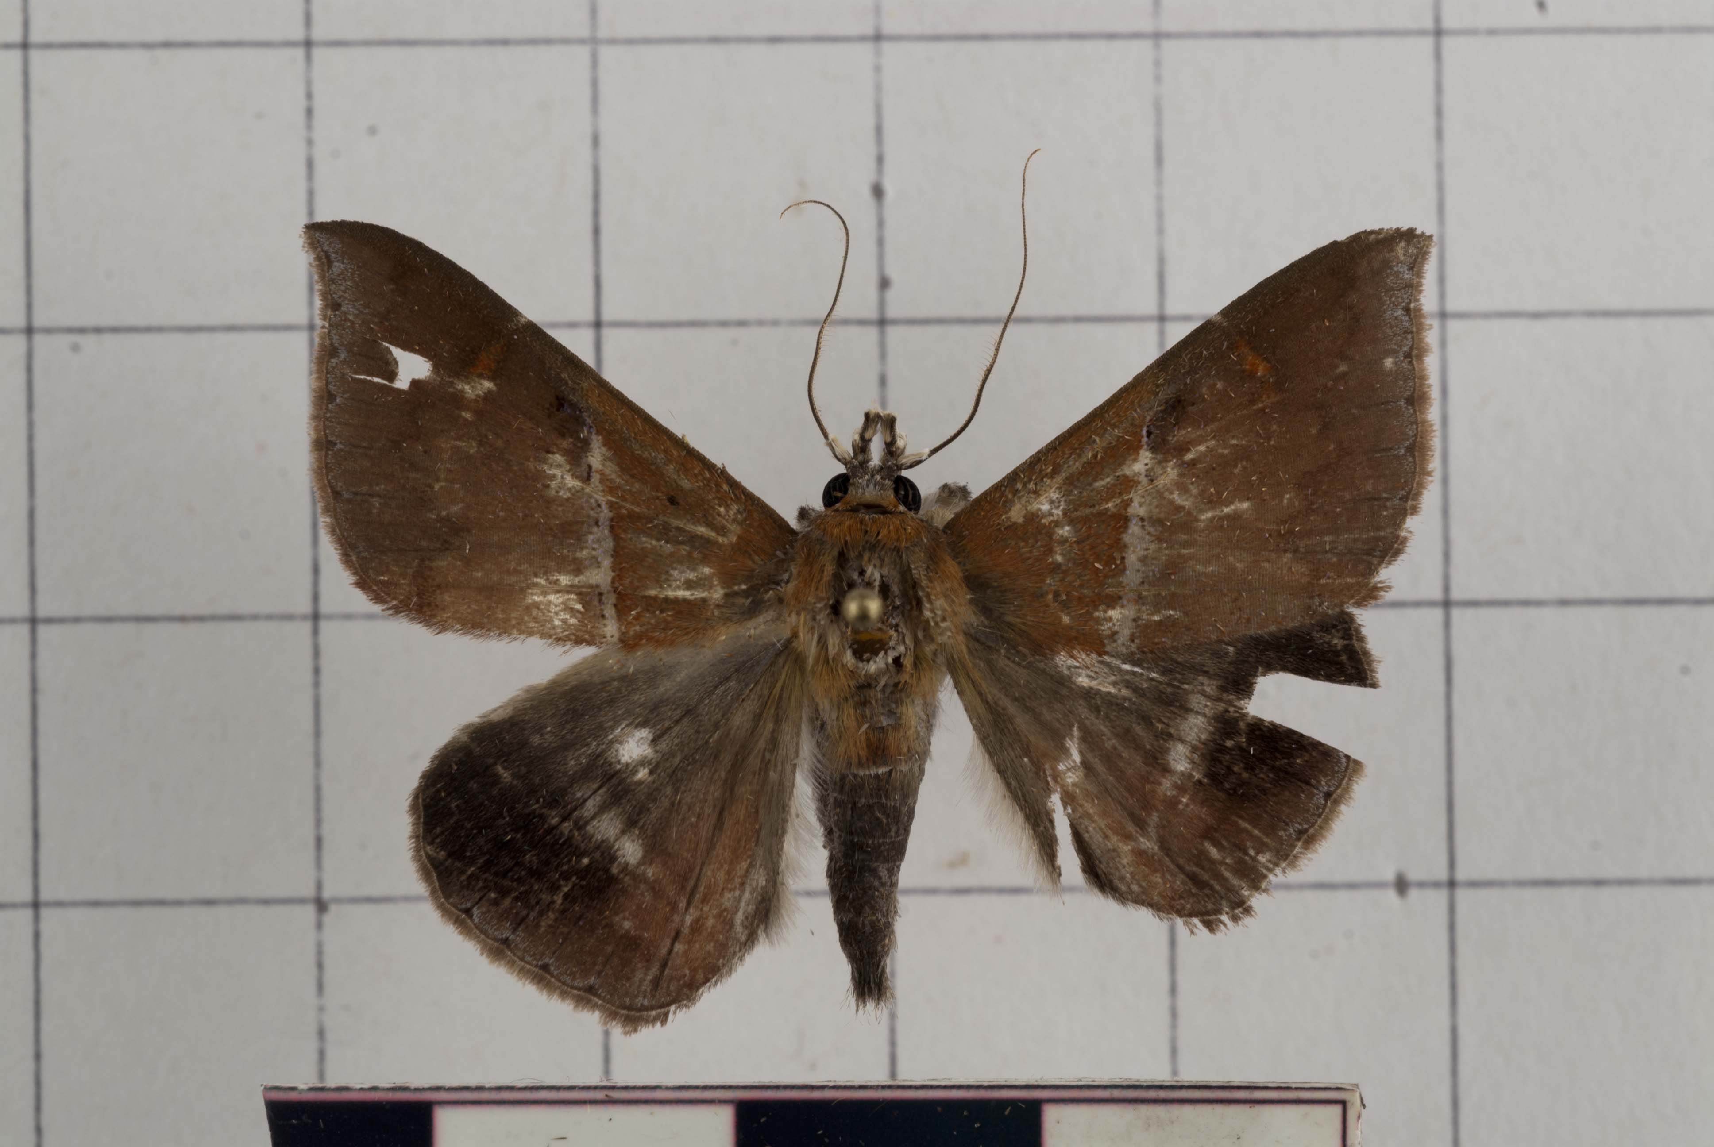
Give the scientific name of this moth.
Sympis rufibasis
